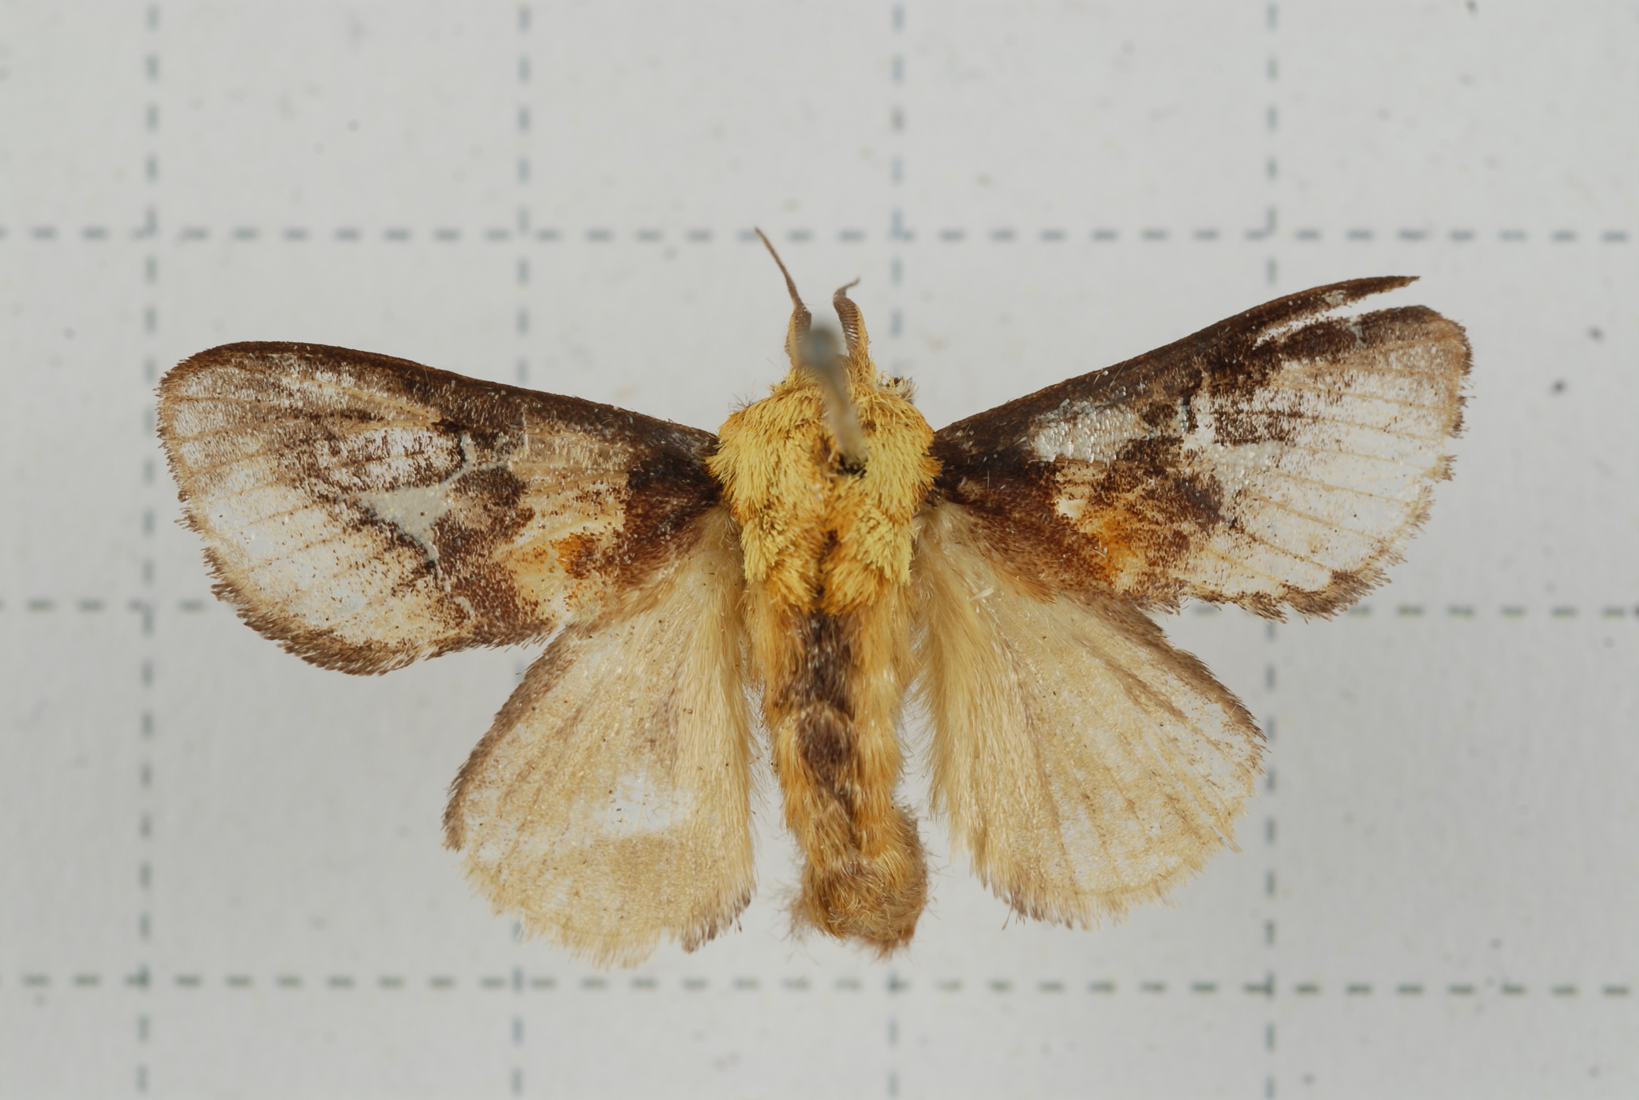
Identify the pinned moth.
Miresa fulgida
